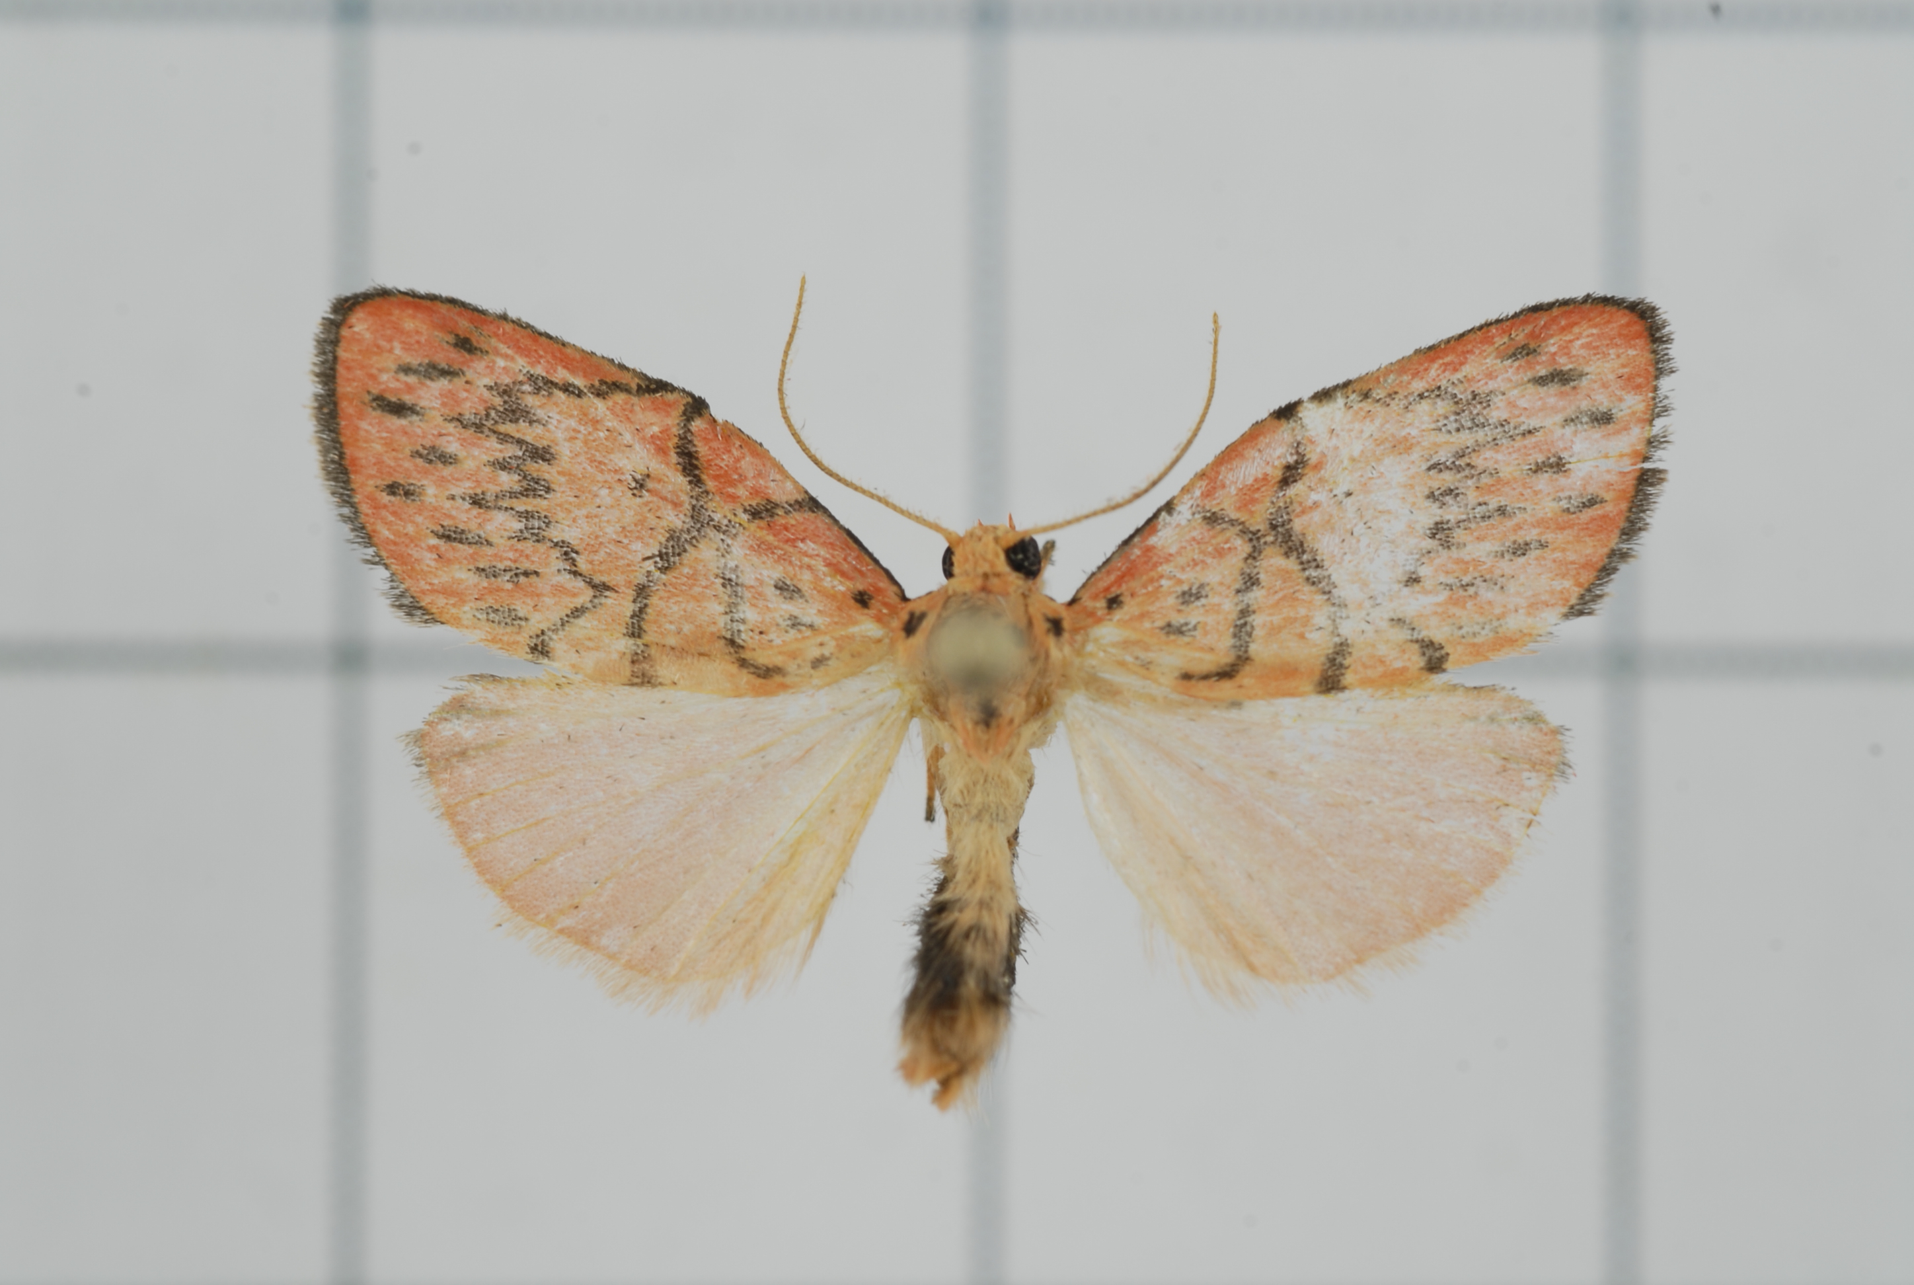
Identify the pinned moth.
Aberrasine lichenshihi
